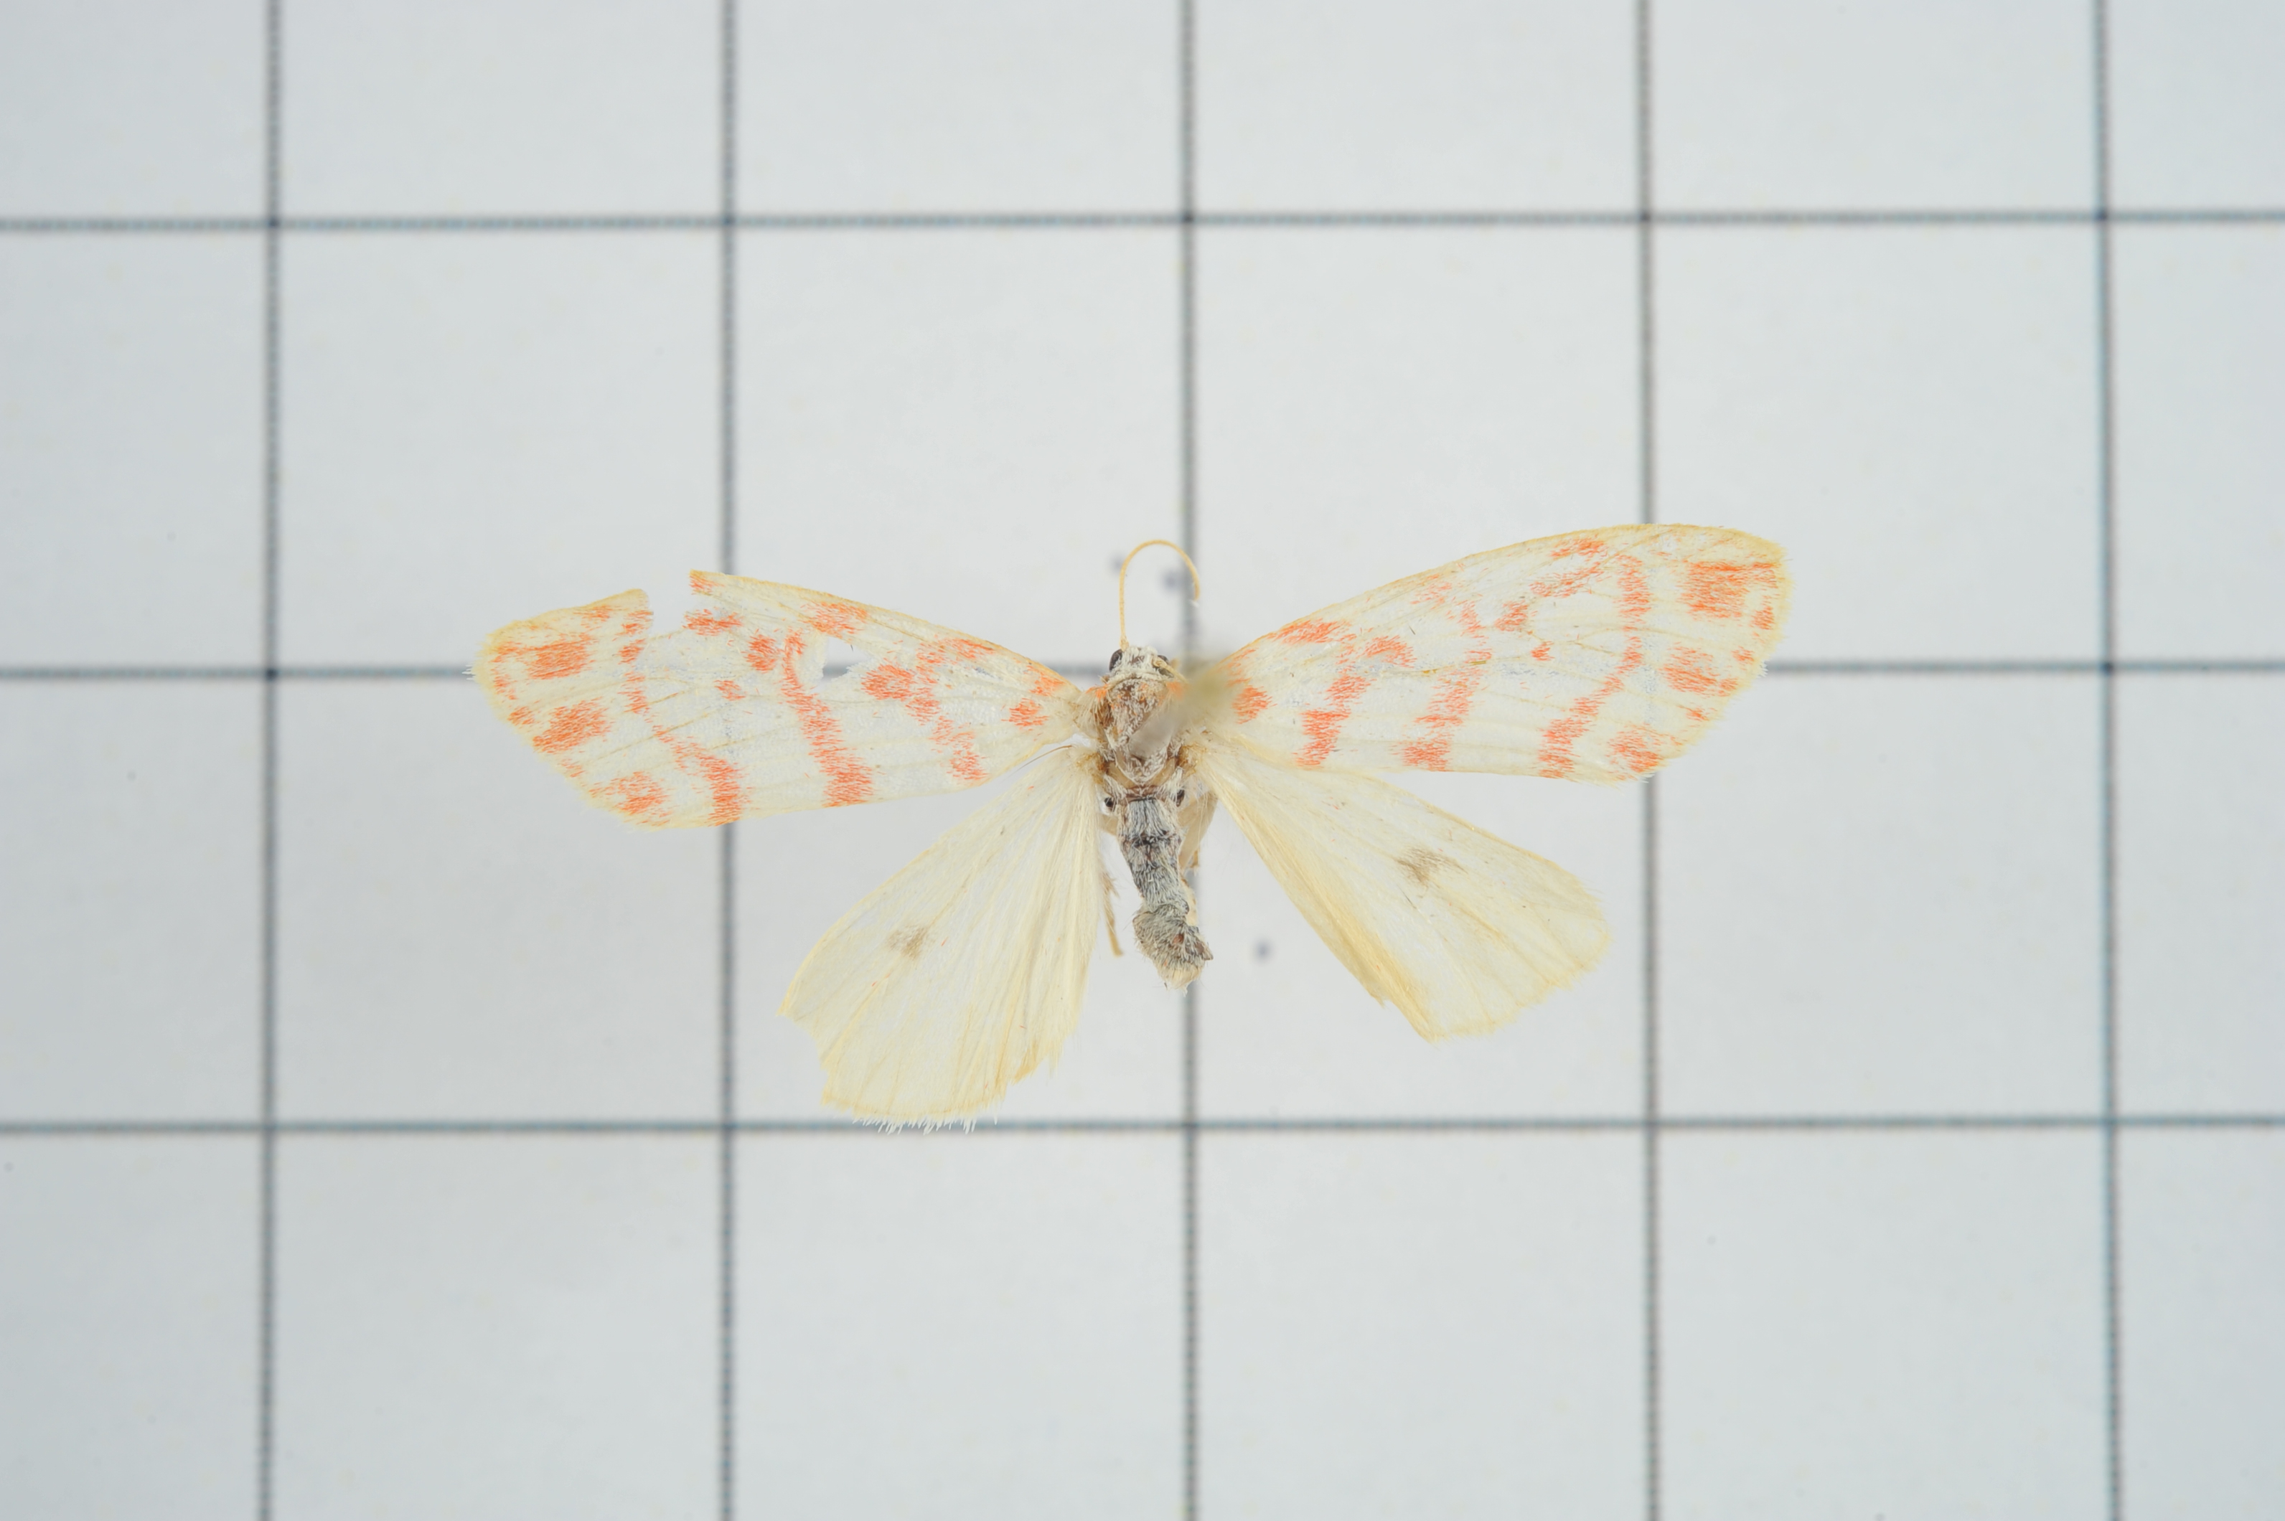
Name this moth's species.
Nephelomilta karenkonis
